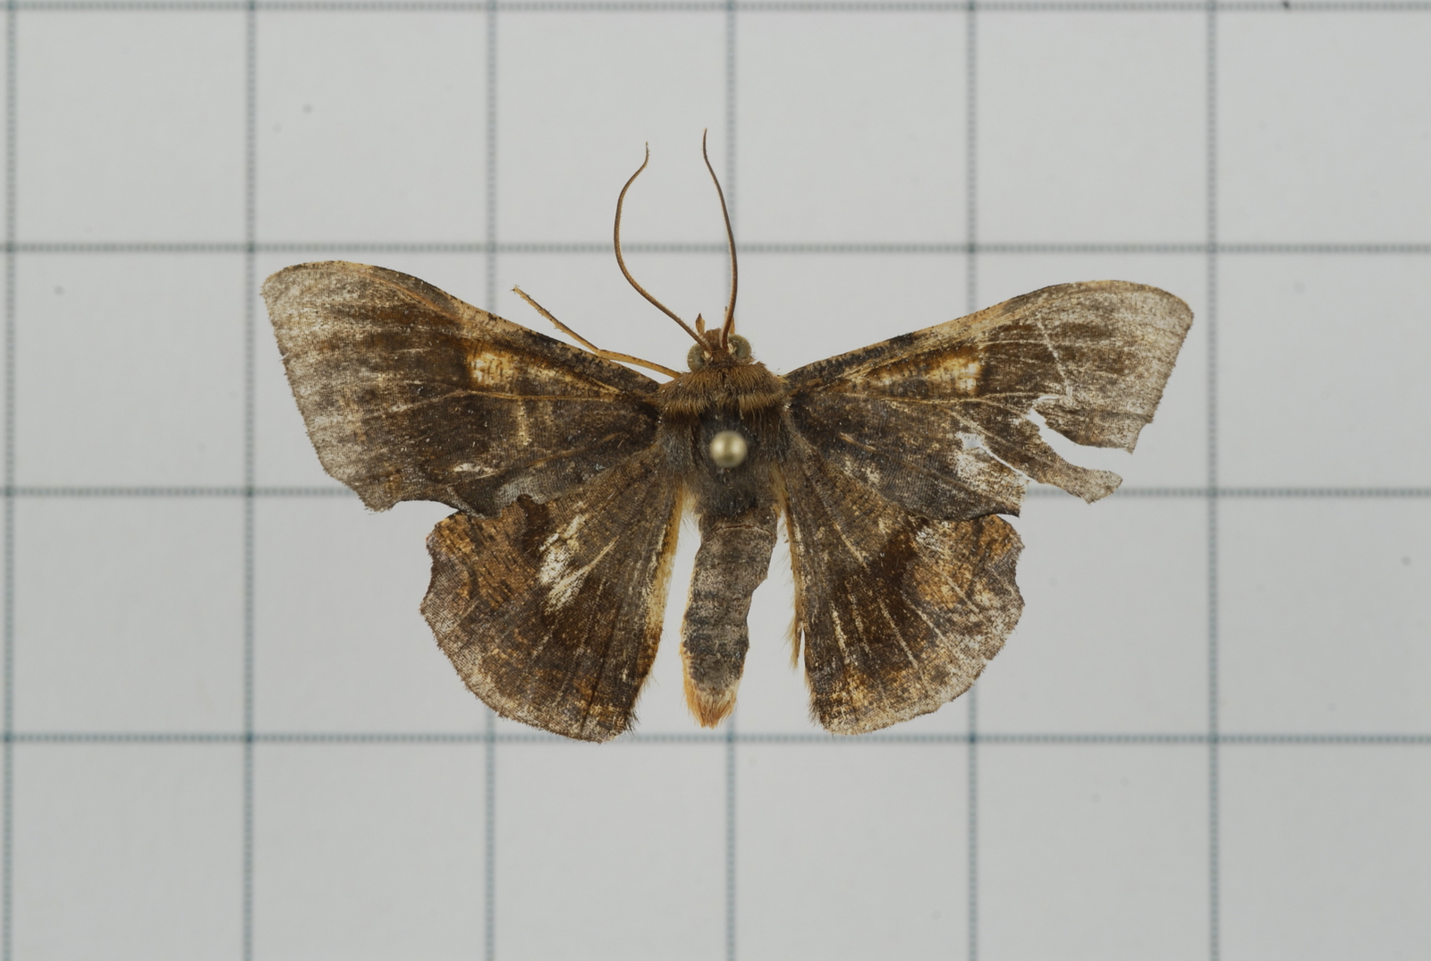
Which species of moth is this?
Fascellina chromataria
